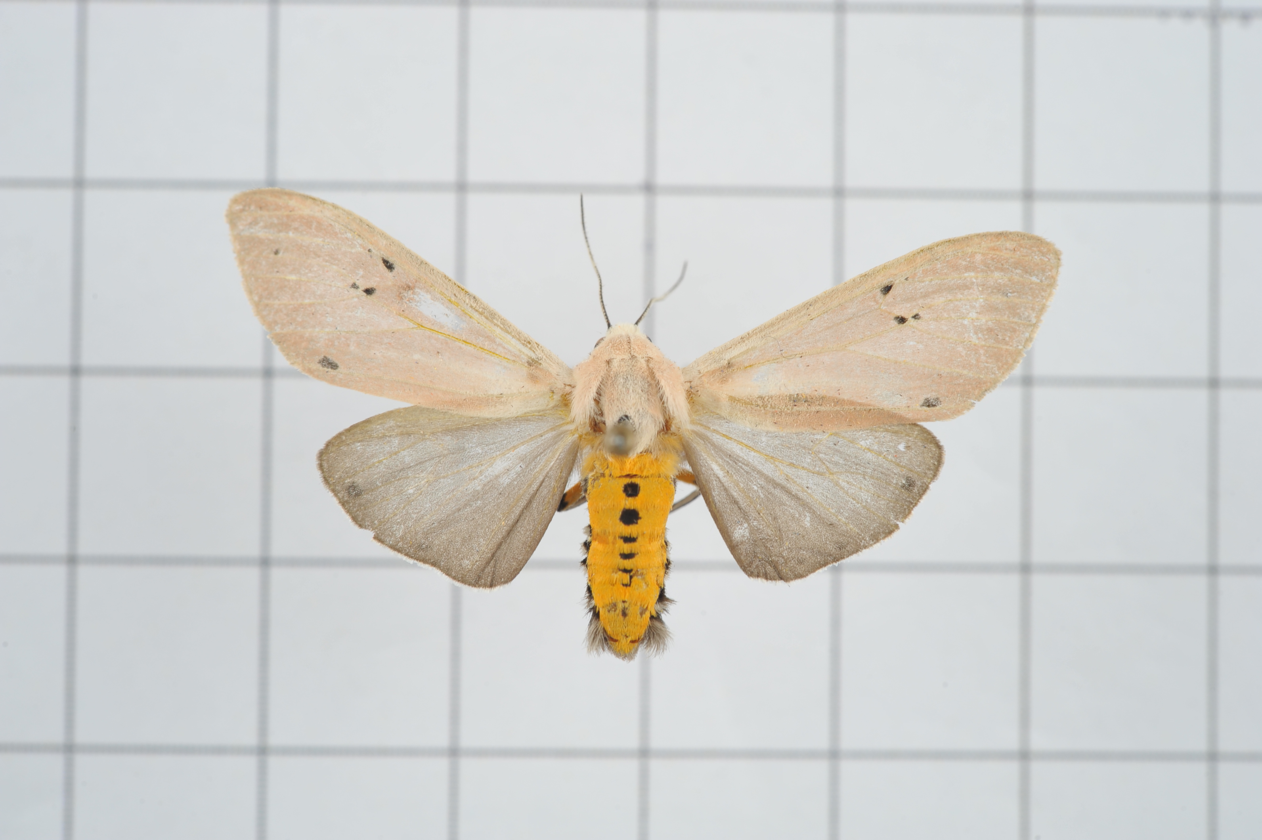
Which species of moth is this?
Creatonotos transiens koni
